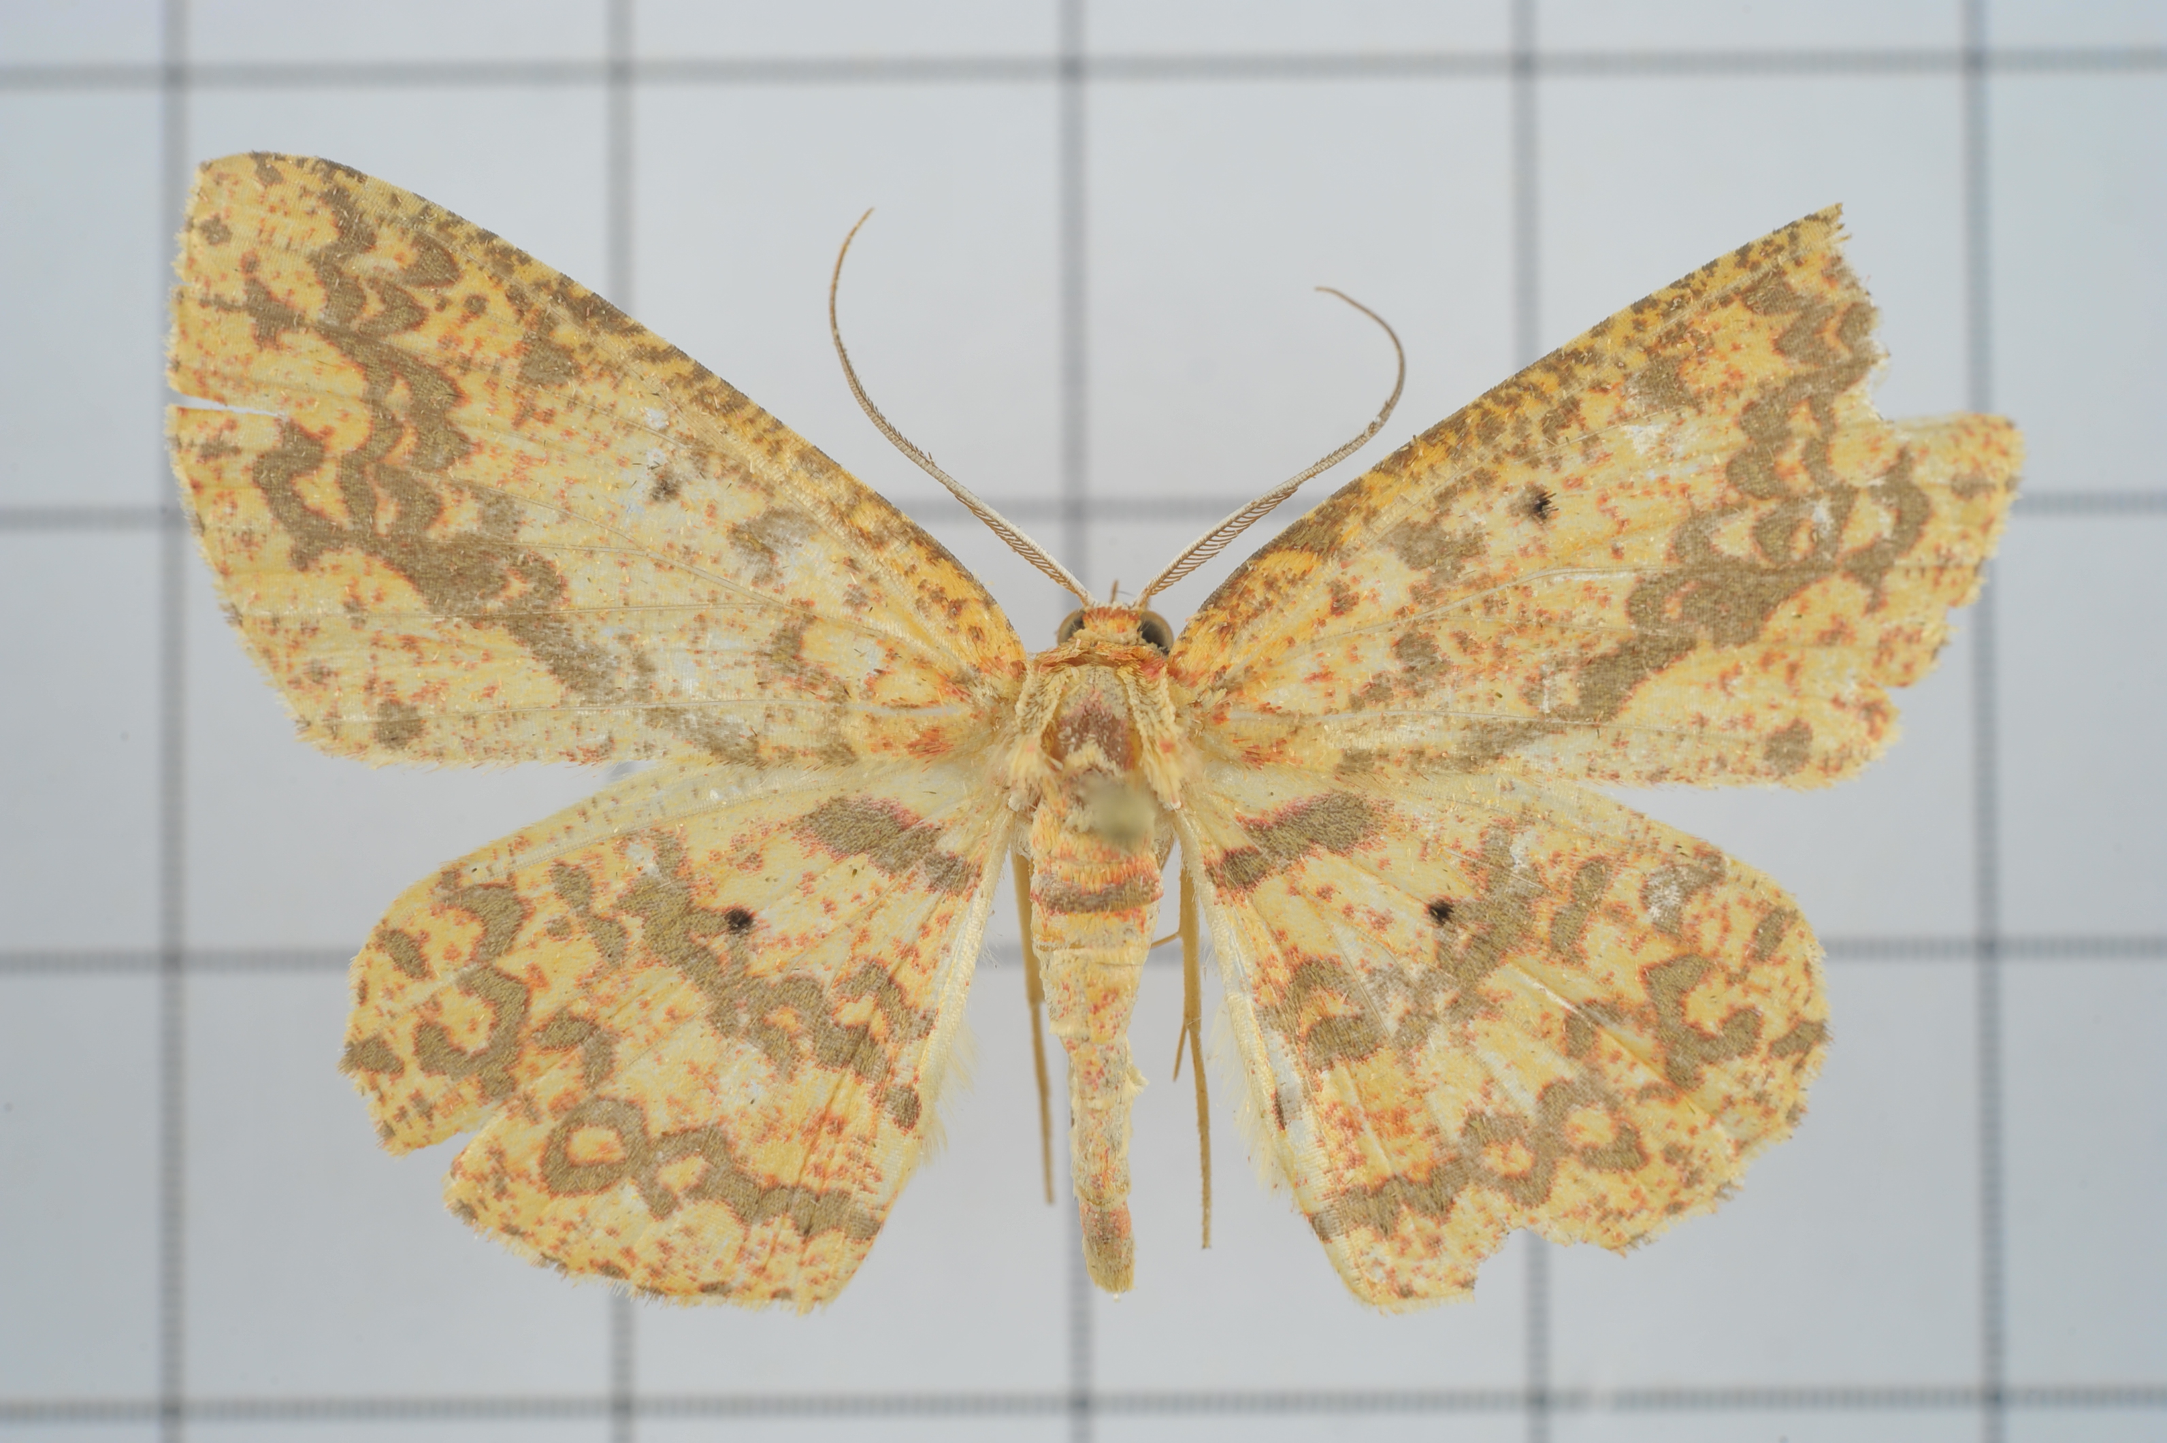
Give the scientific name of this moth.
Borbacha pardaria
